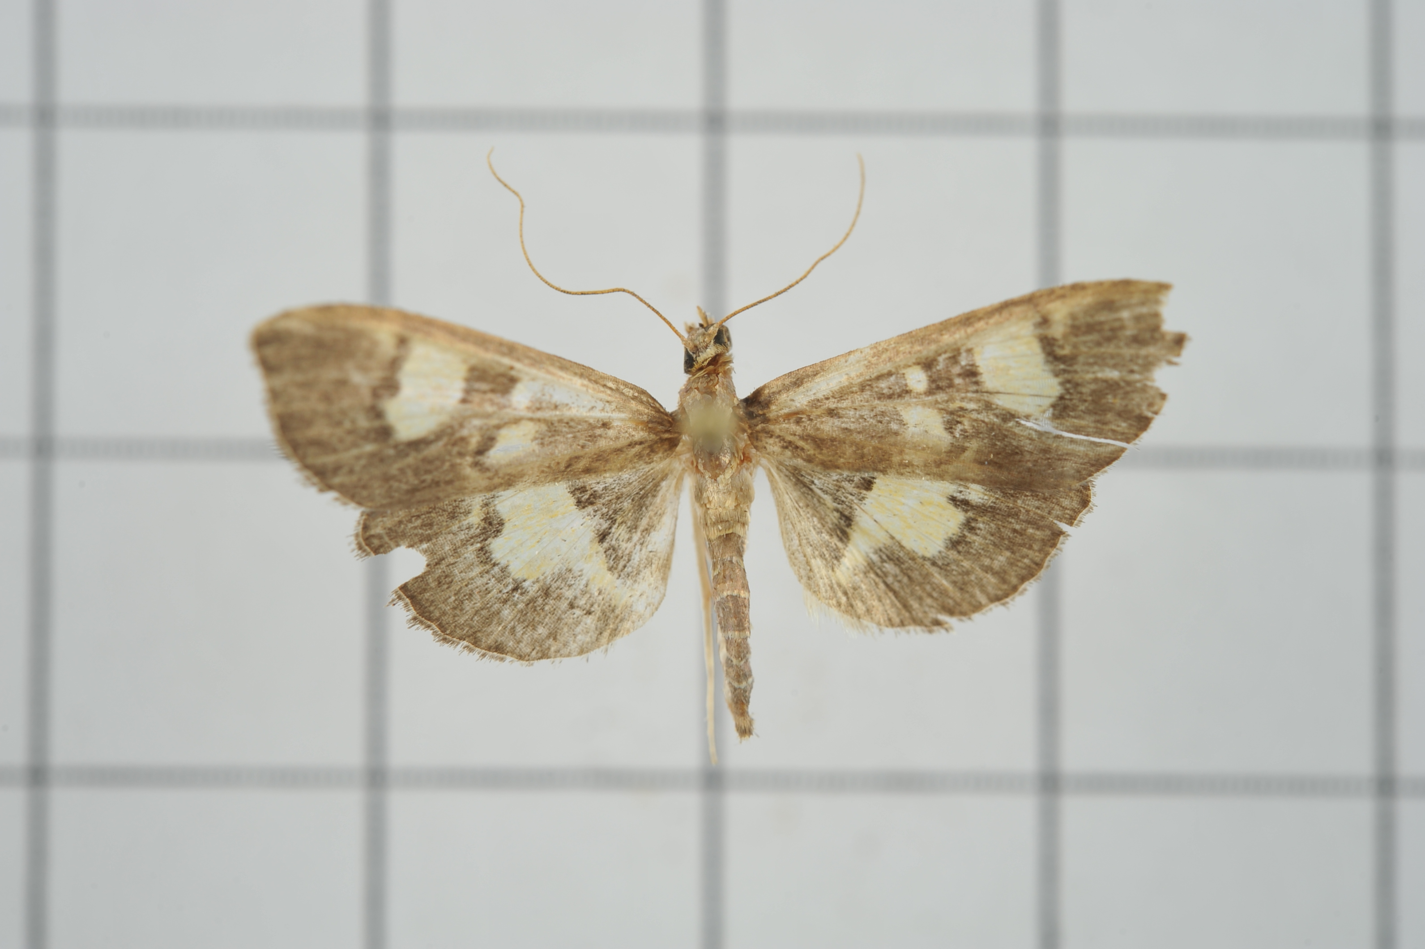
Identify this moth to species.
Mecyna tricolor
